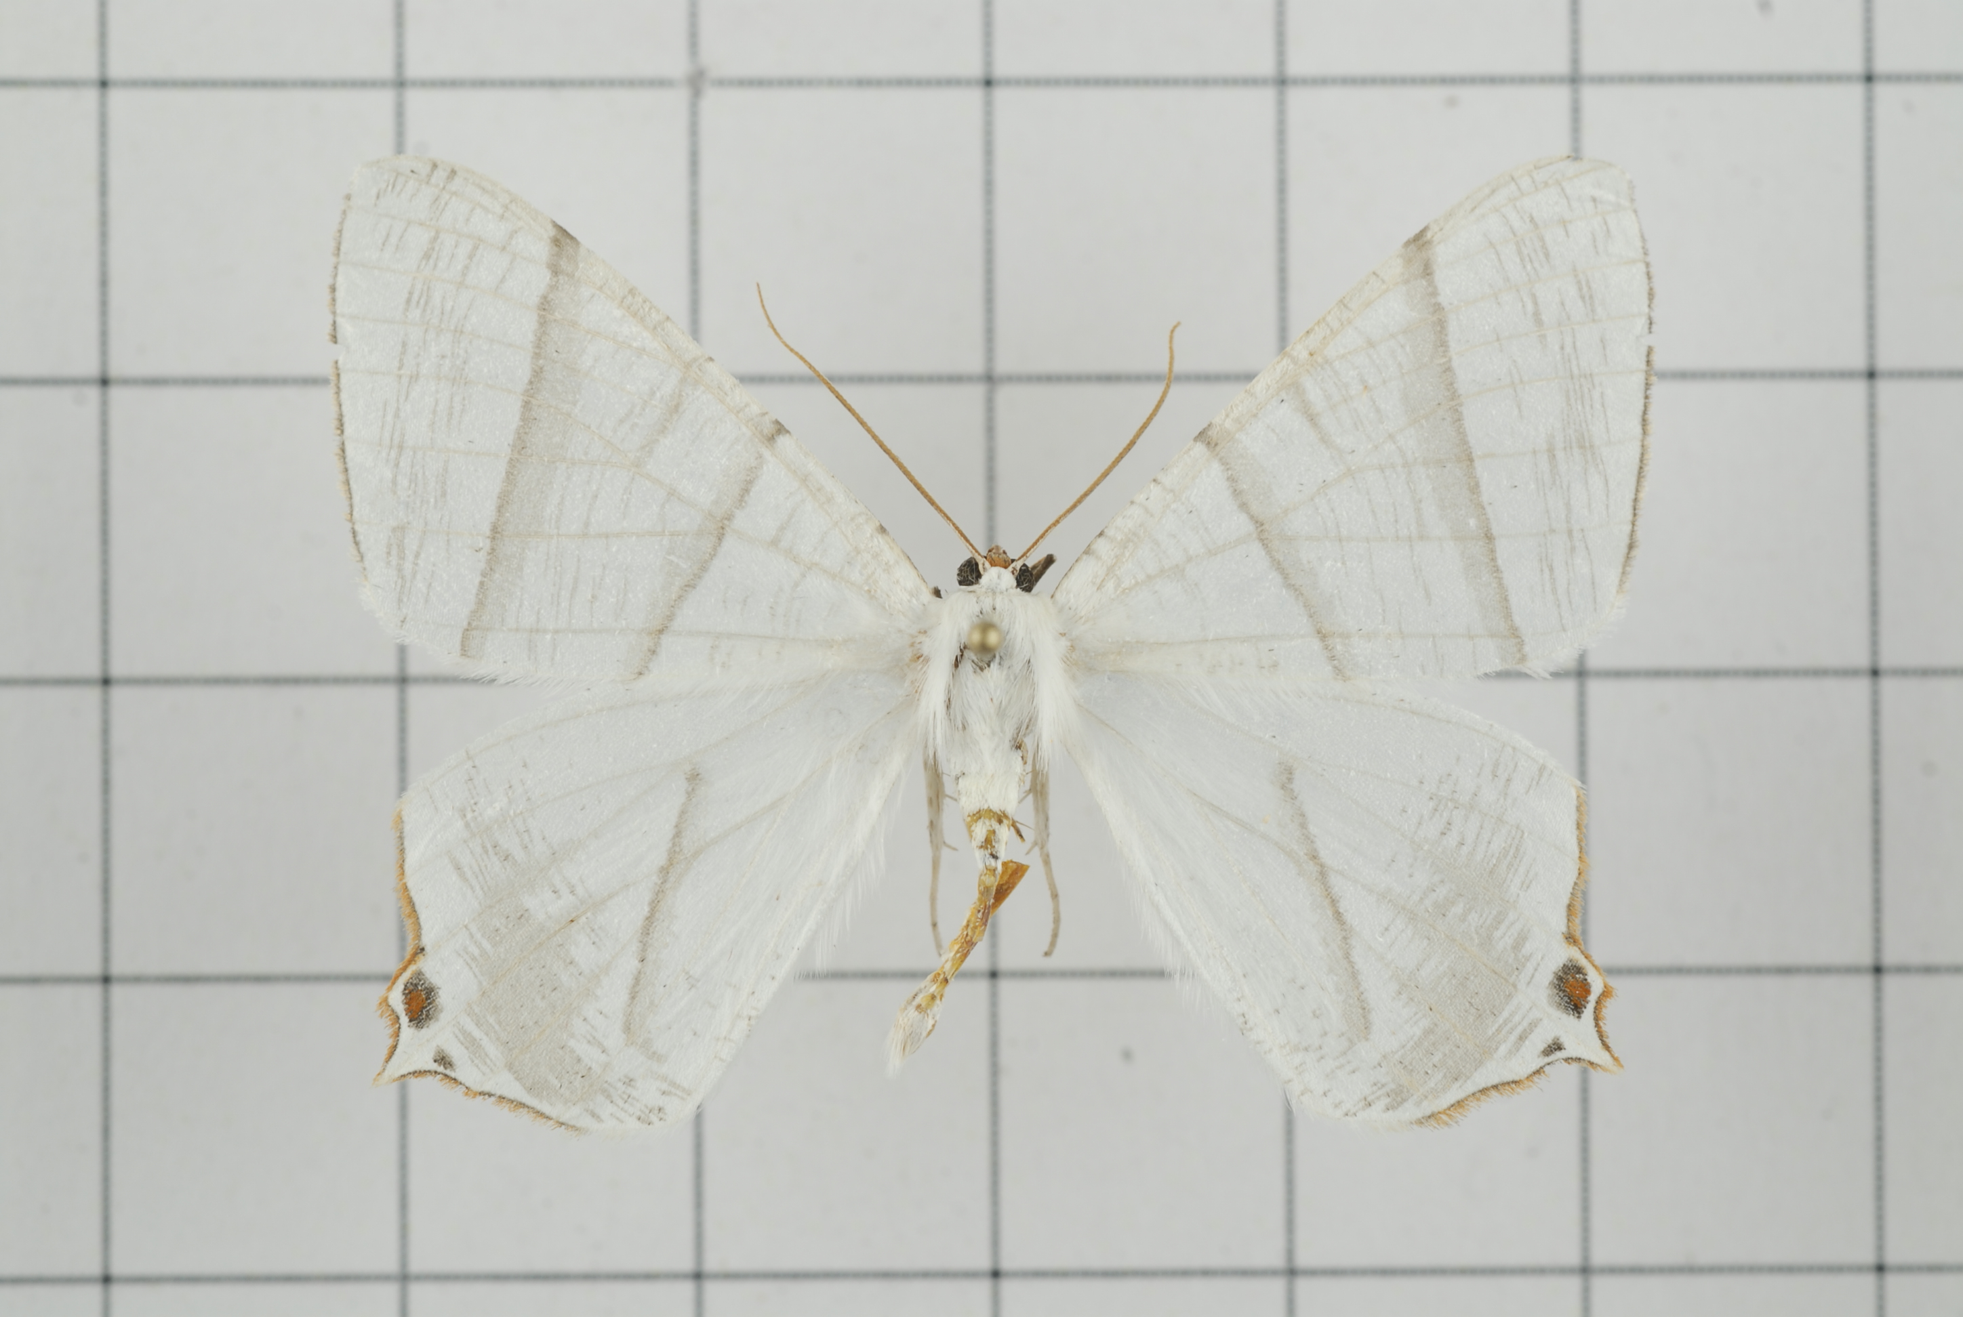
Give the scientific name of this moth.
Ourapteryx similaria horishana
